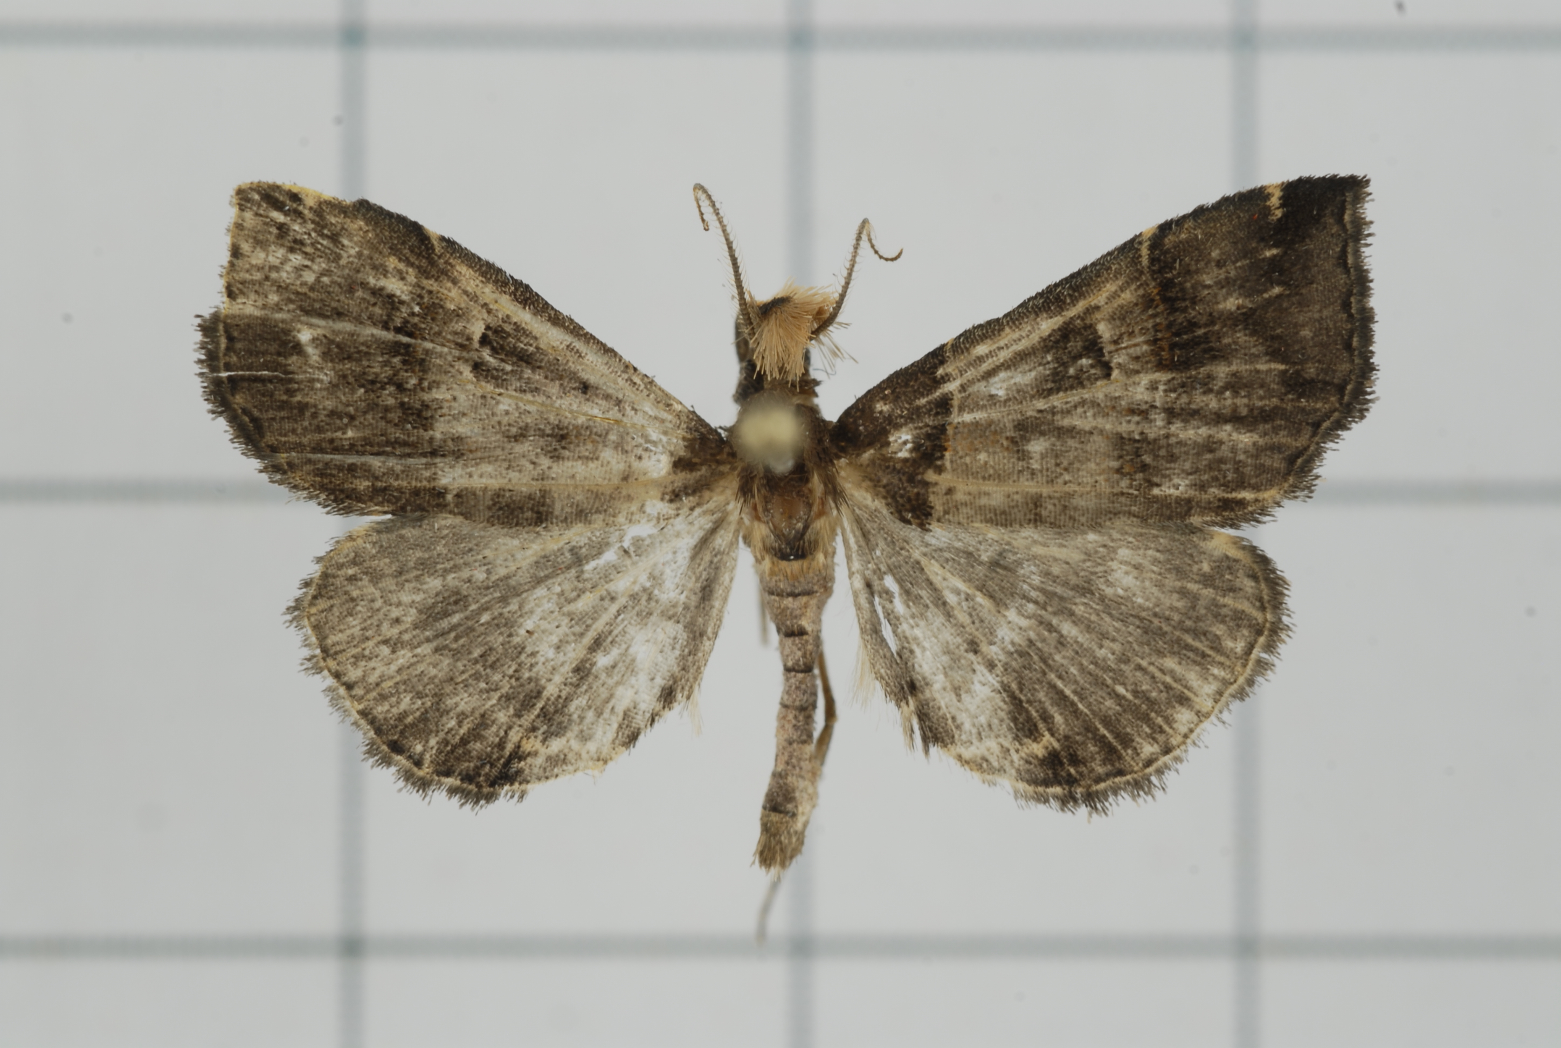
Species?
Bertula kosemponica
